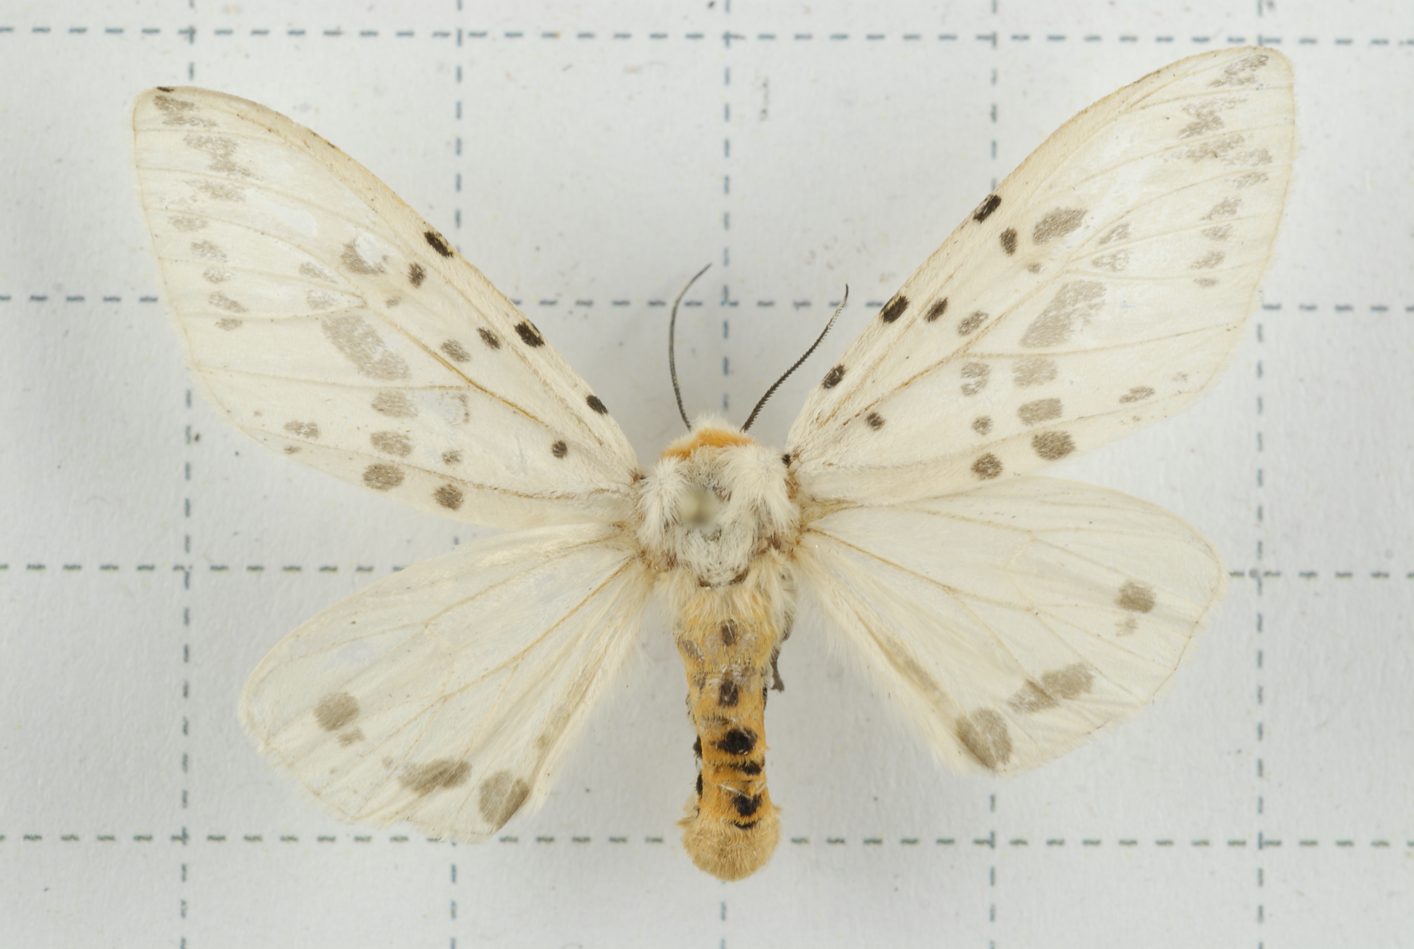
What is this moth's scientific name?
Lemyra imparilis
